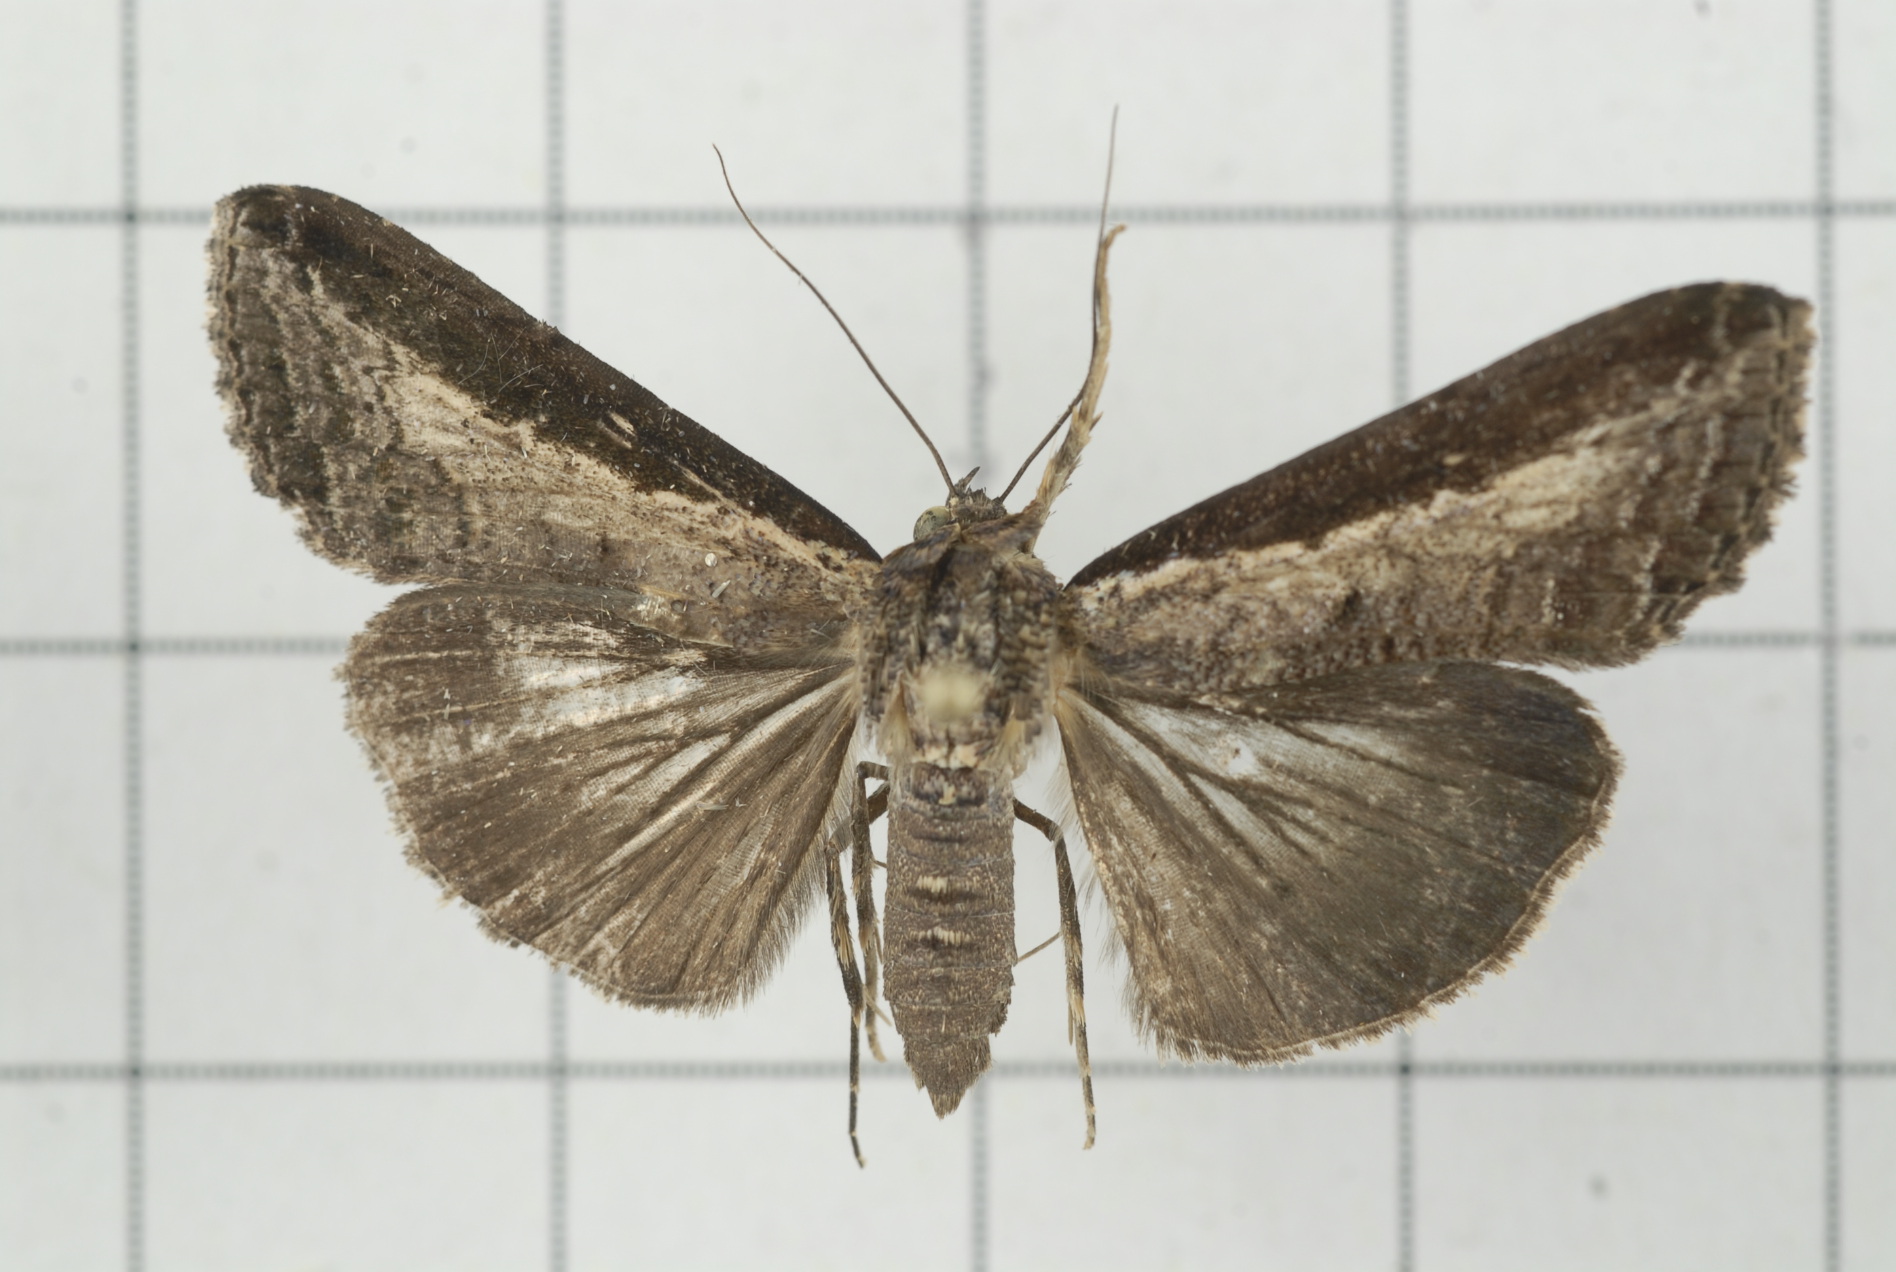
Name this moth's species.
Lophoptera squammigera
